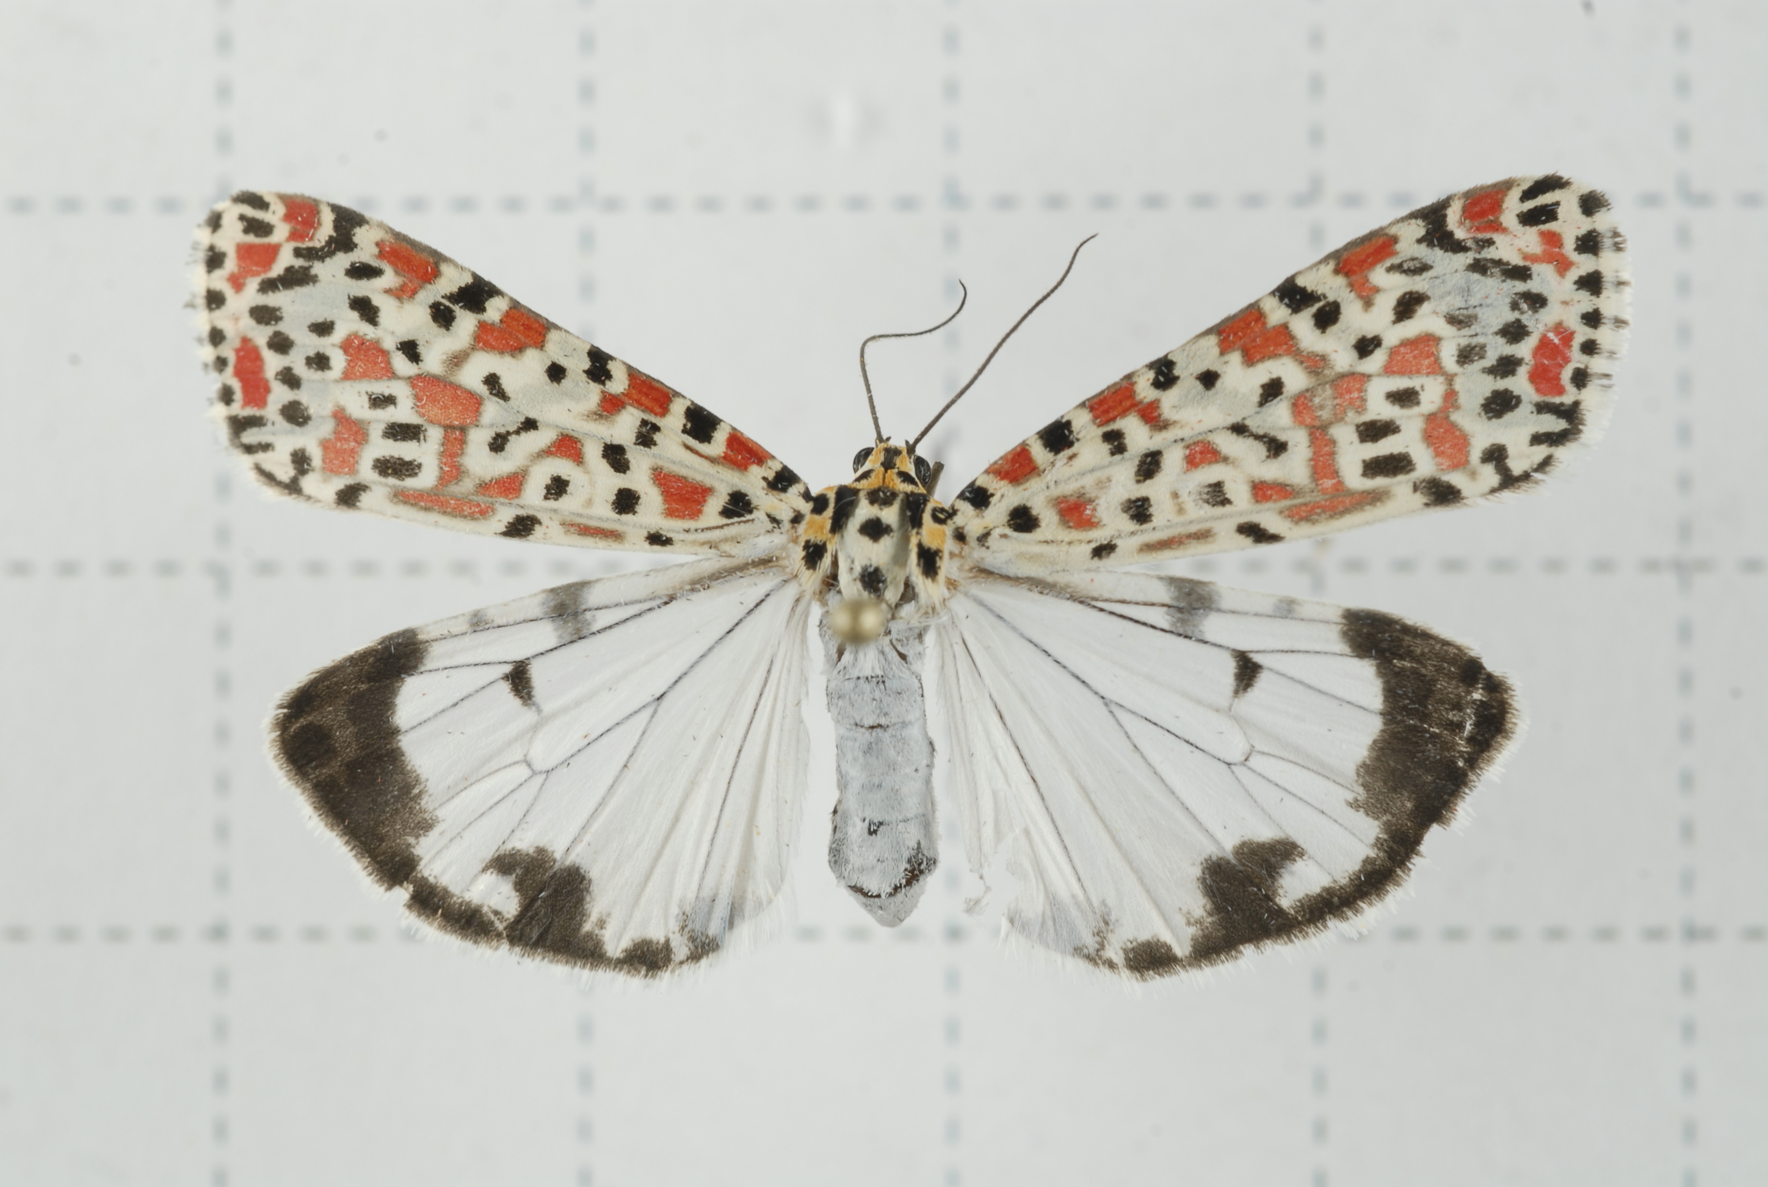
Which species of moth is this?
Utetheisa lotrix lotrix
